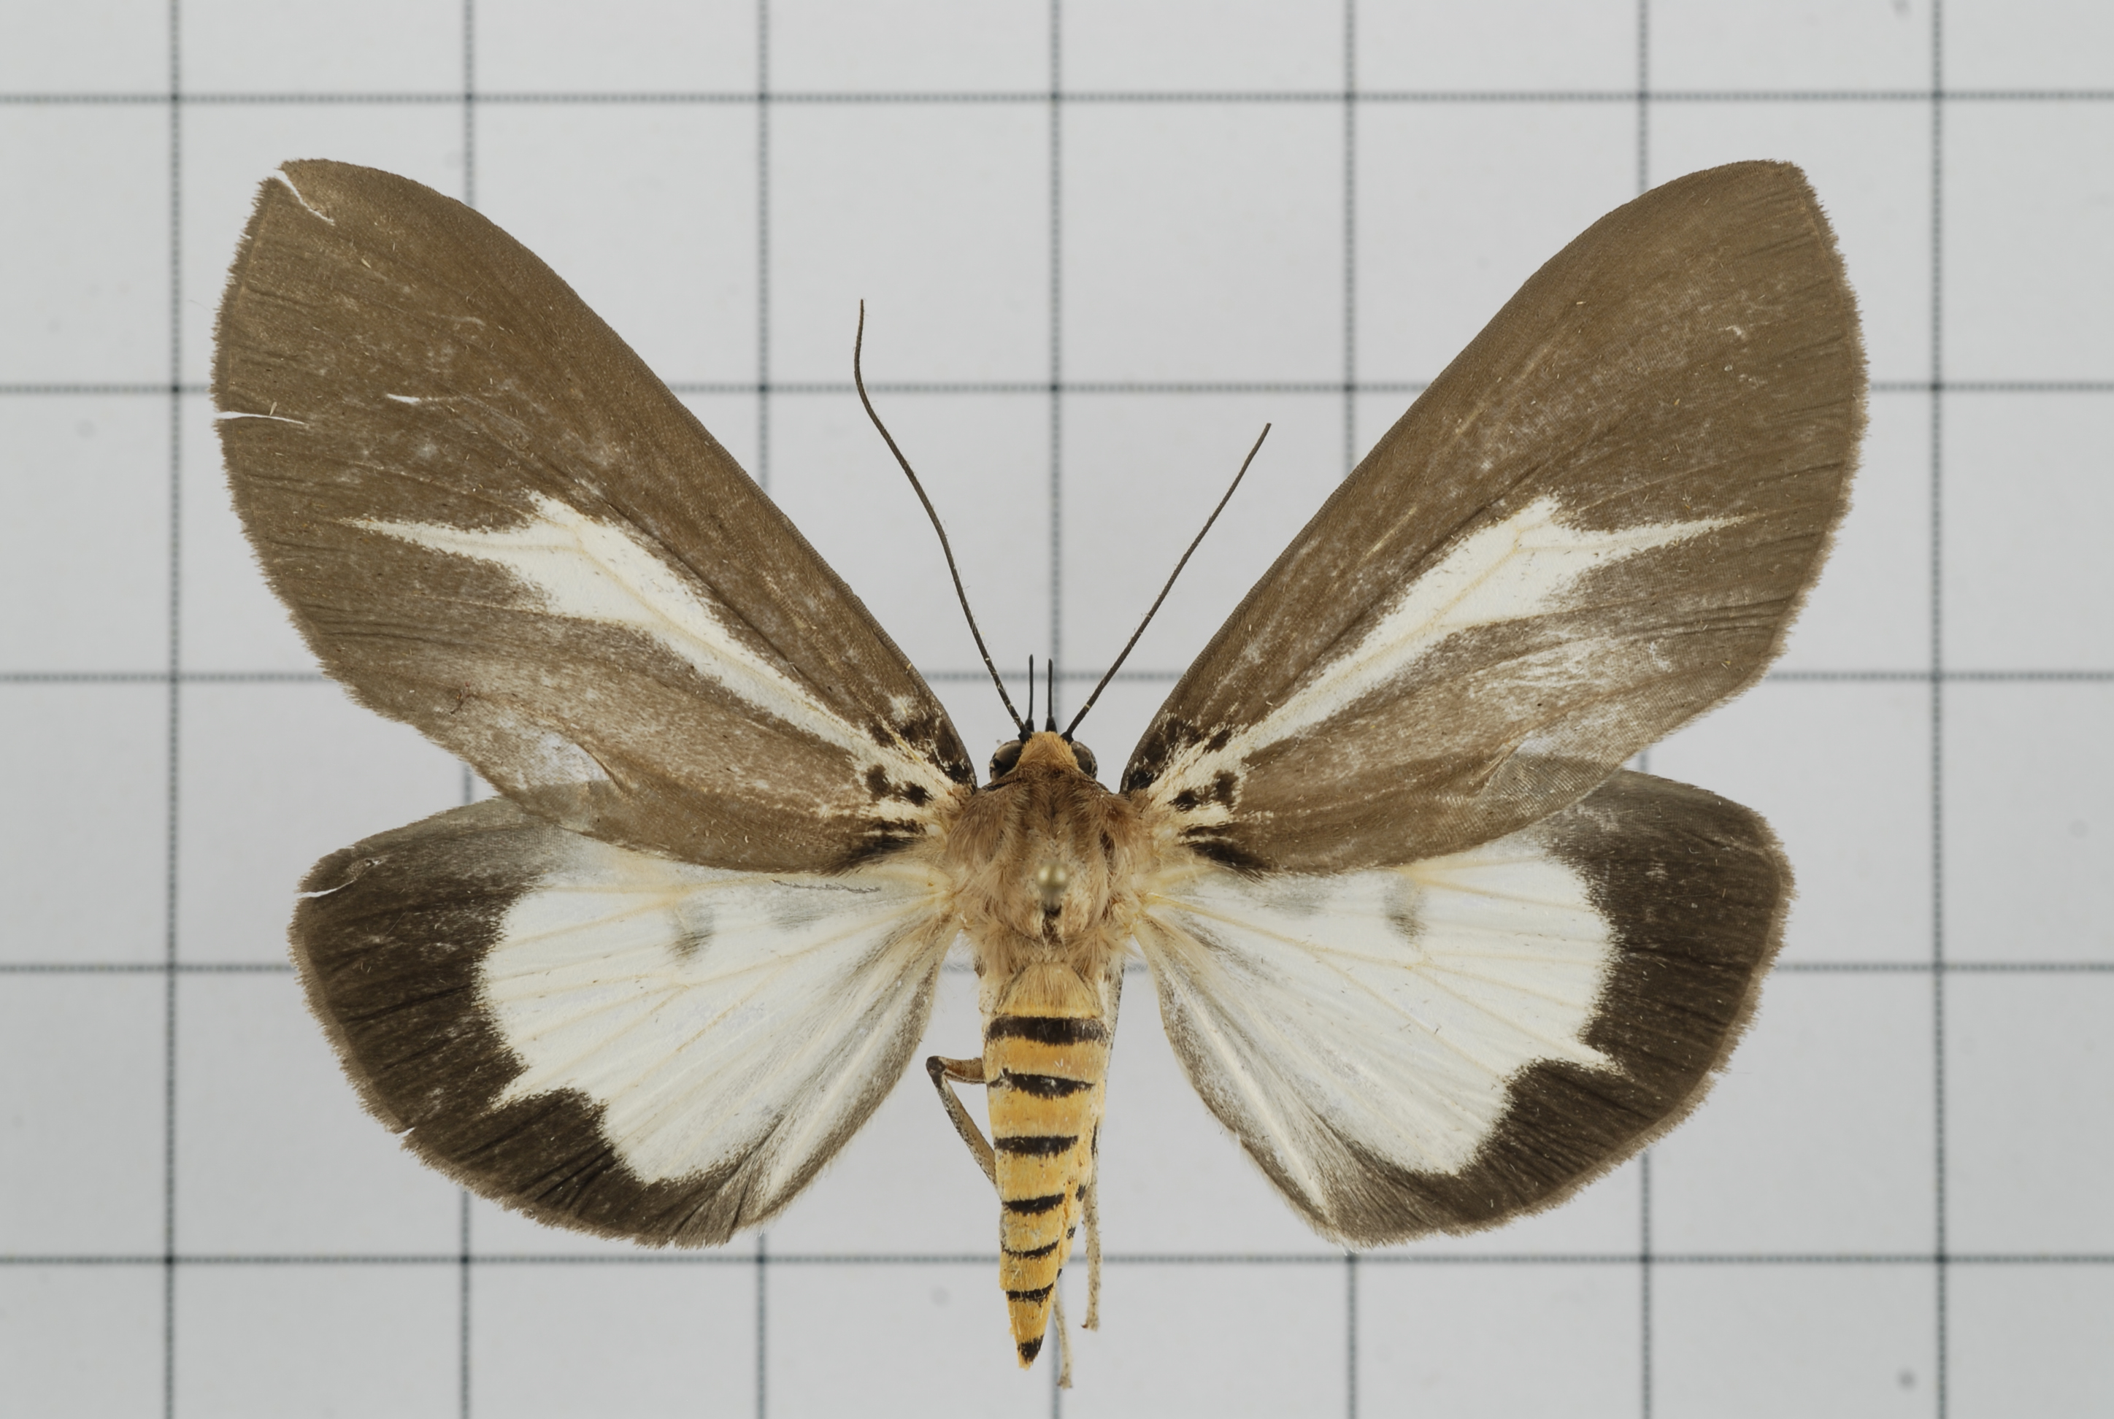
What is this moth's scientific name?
Asota heliconia zebrina
